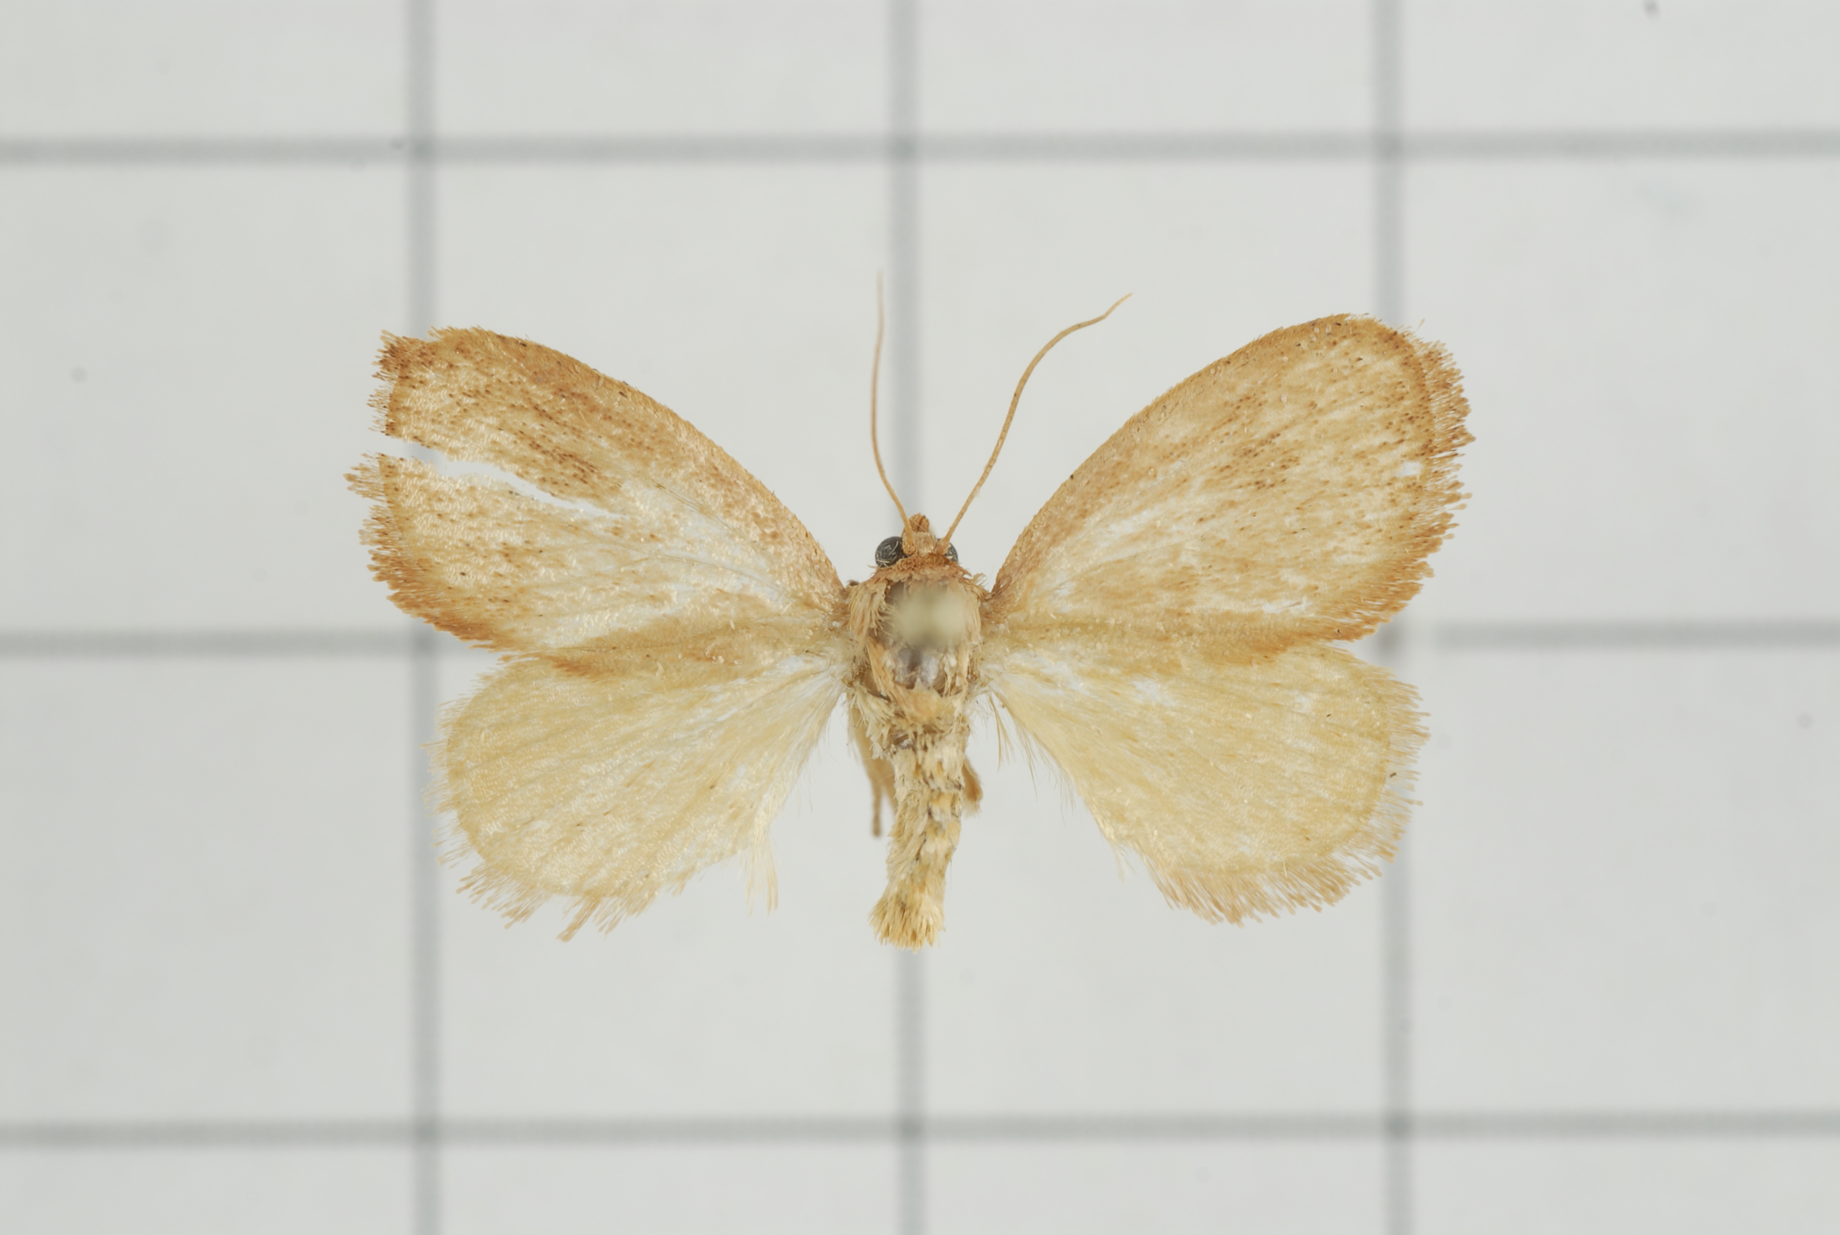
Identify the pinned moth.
Flavinarosa obscura
